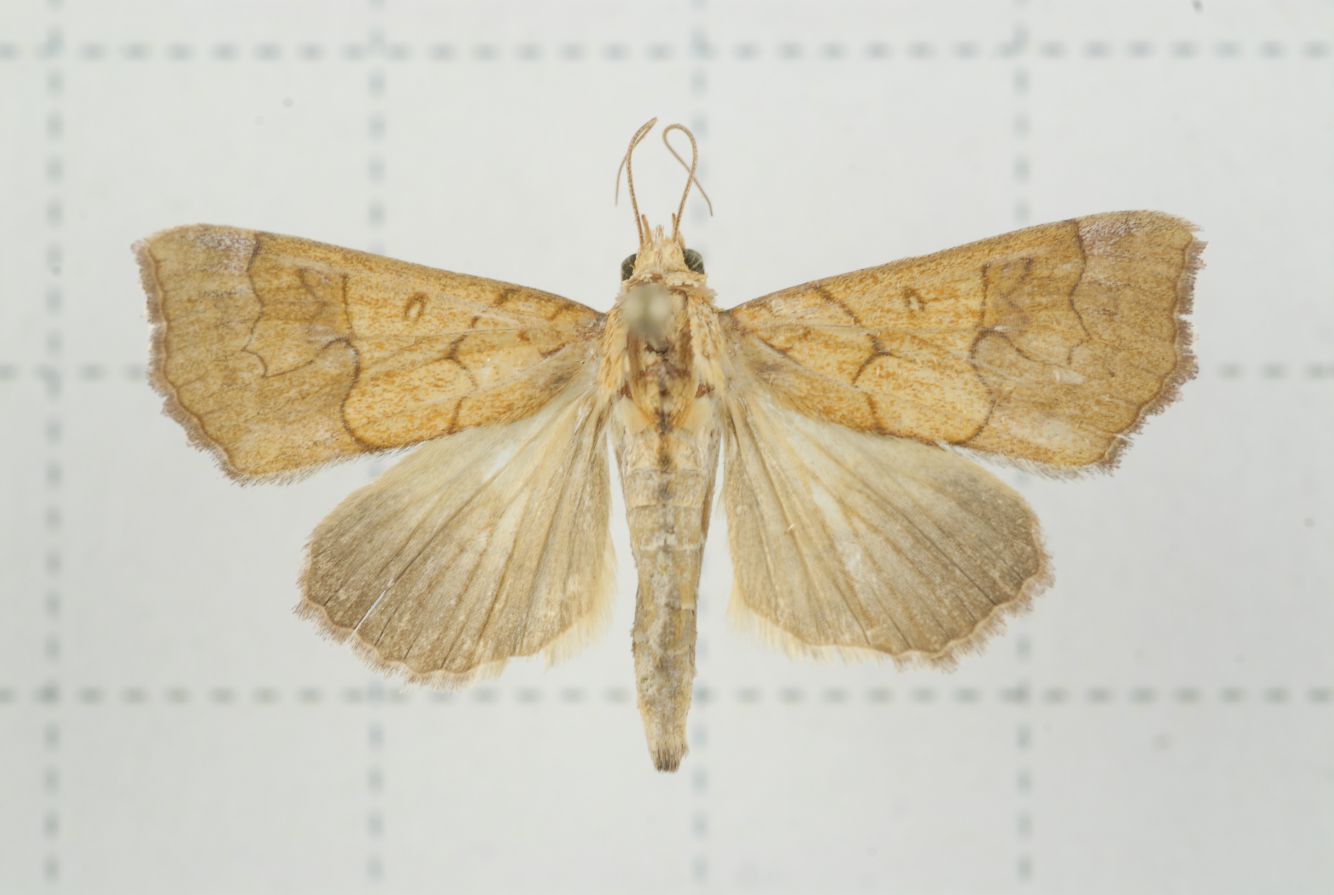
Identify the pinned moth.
Cosmophila lyona
